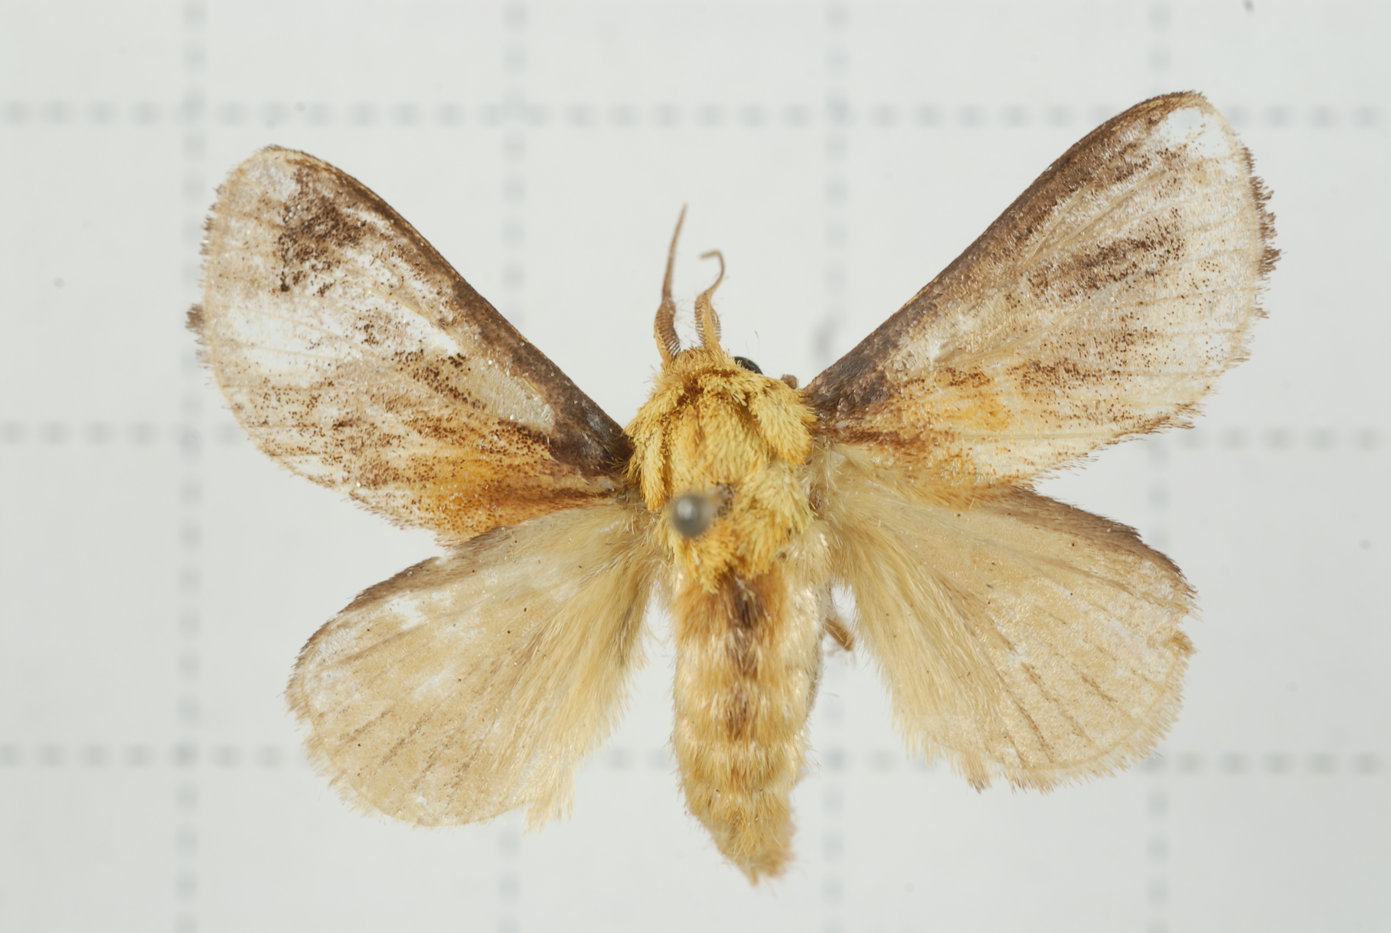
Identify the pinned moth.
Miresa fulgida
